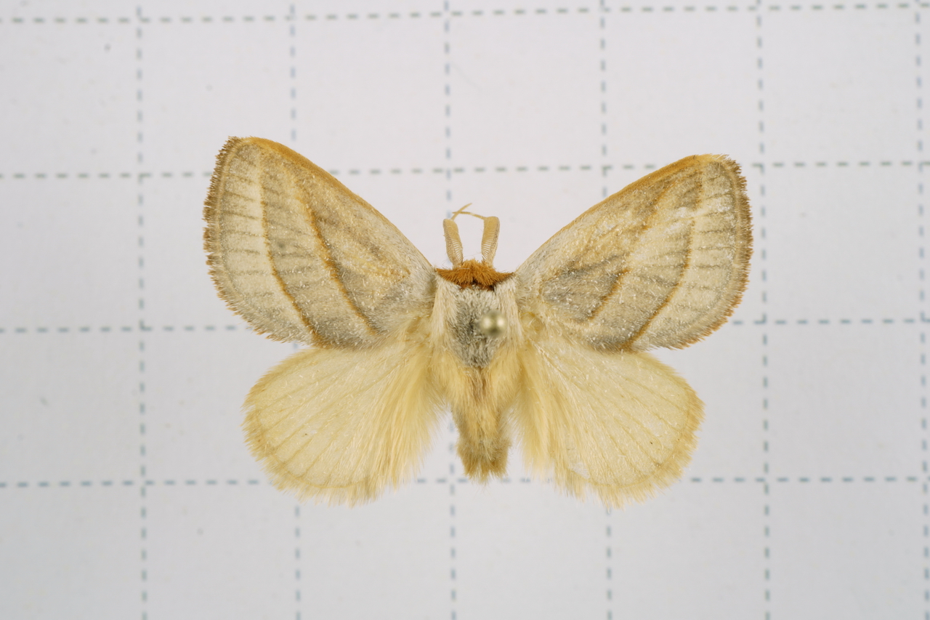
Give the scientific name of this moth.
Cania heppneri
